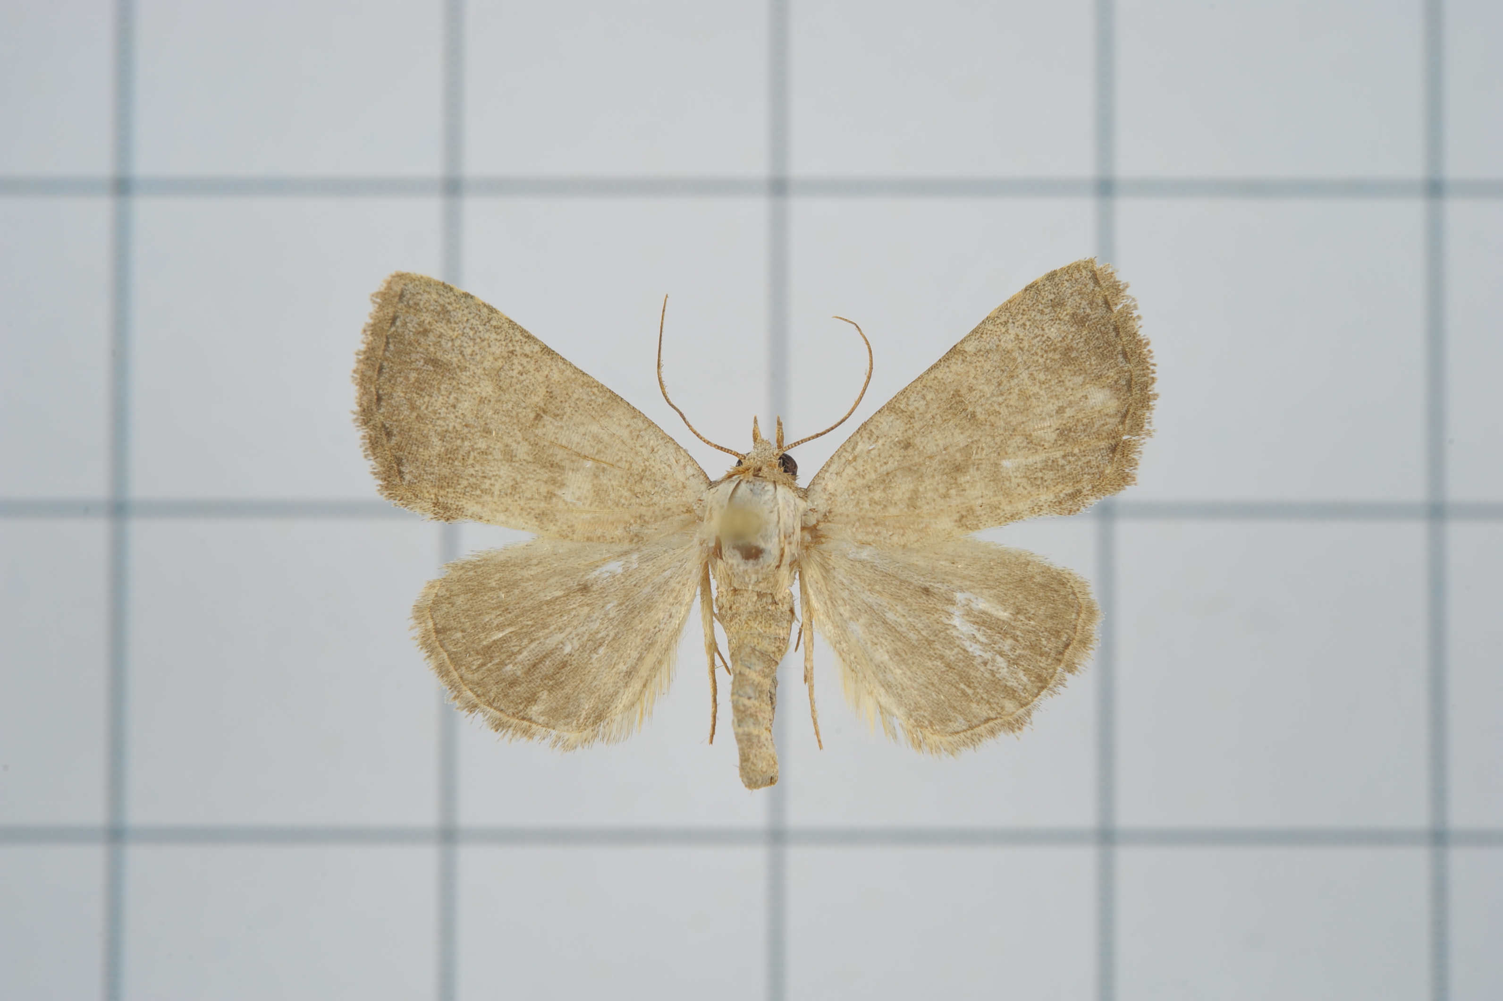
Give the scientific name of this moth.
Athetis confusa
